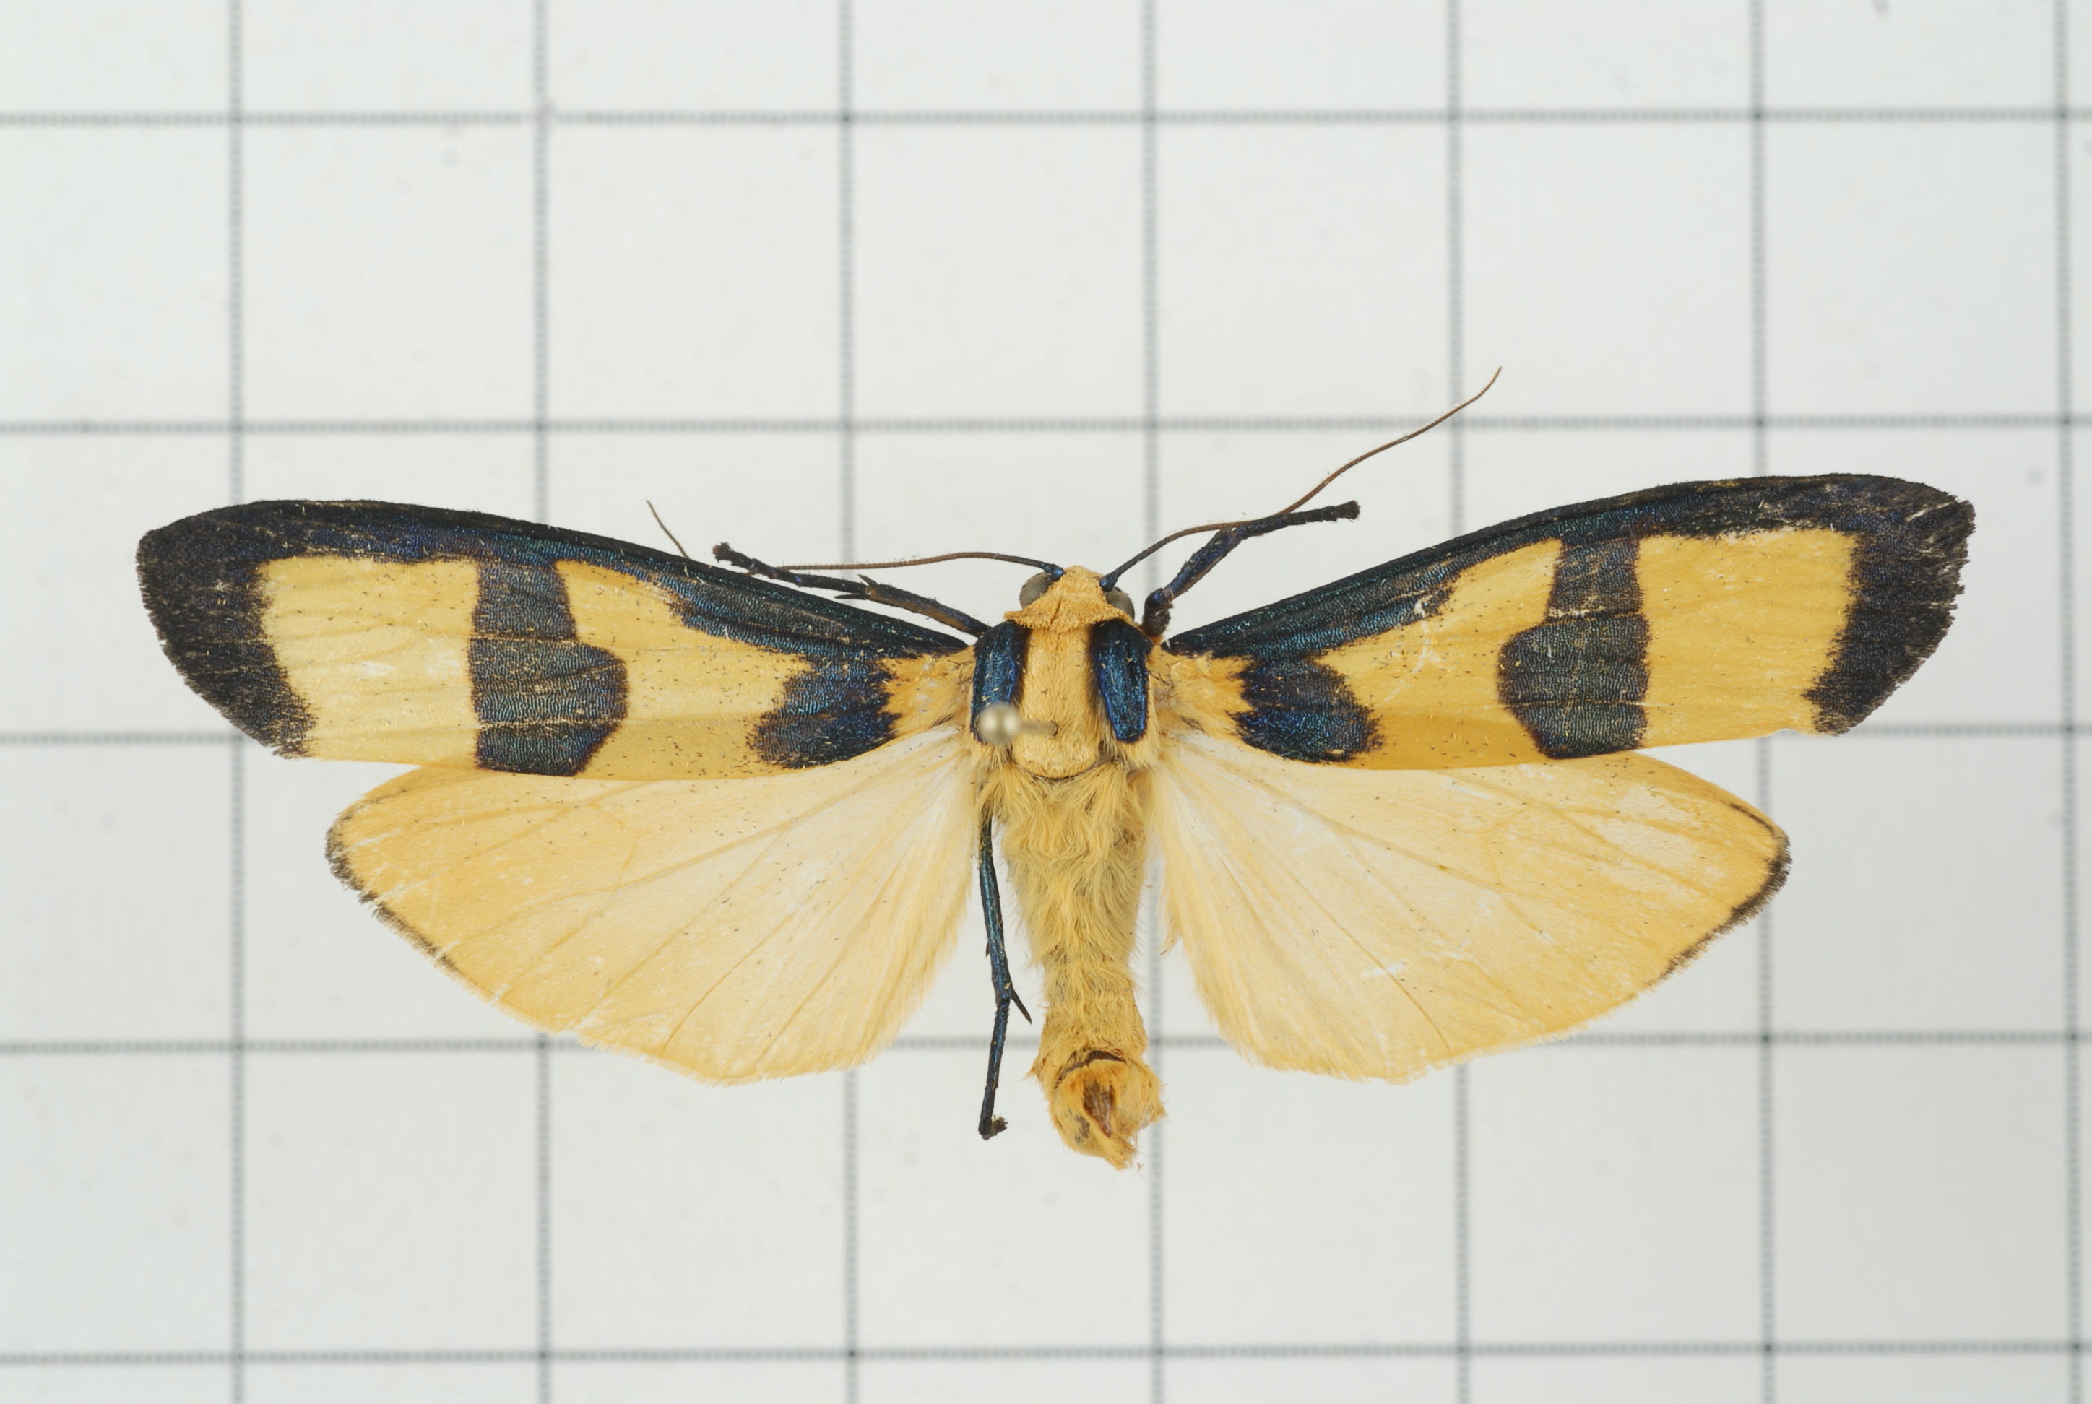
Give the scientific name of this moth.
Chrysaeglia magnifica
